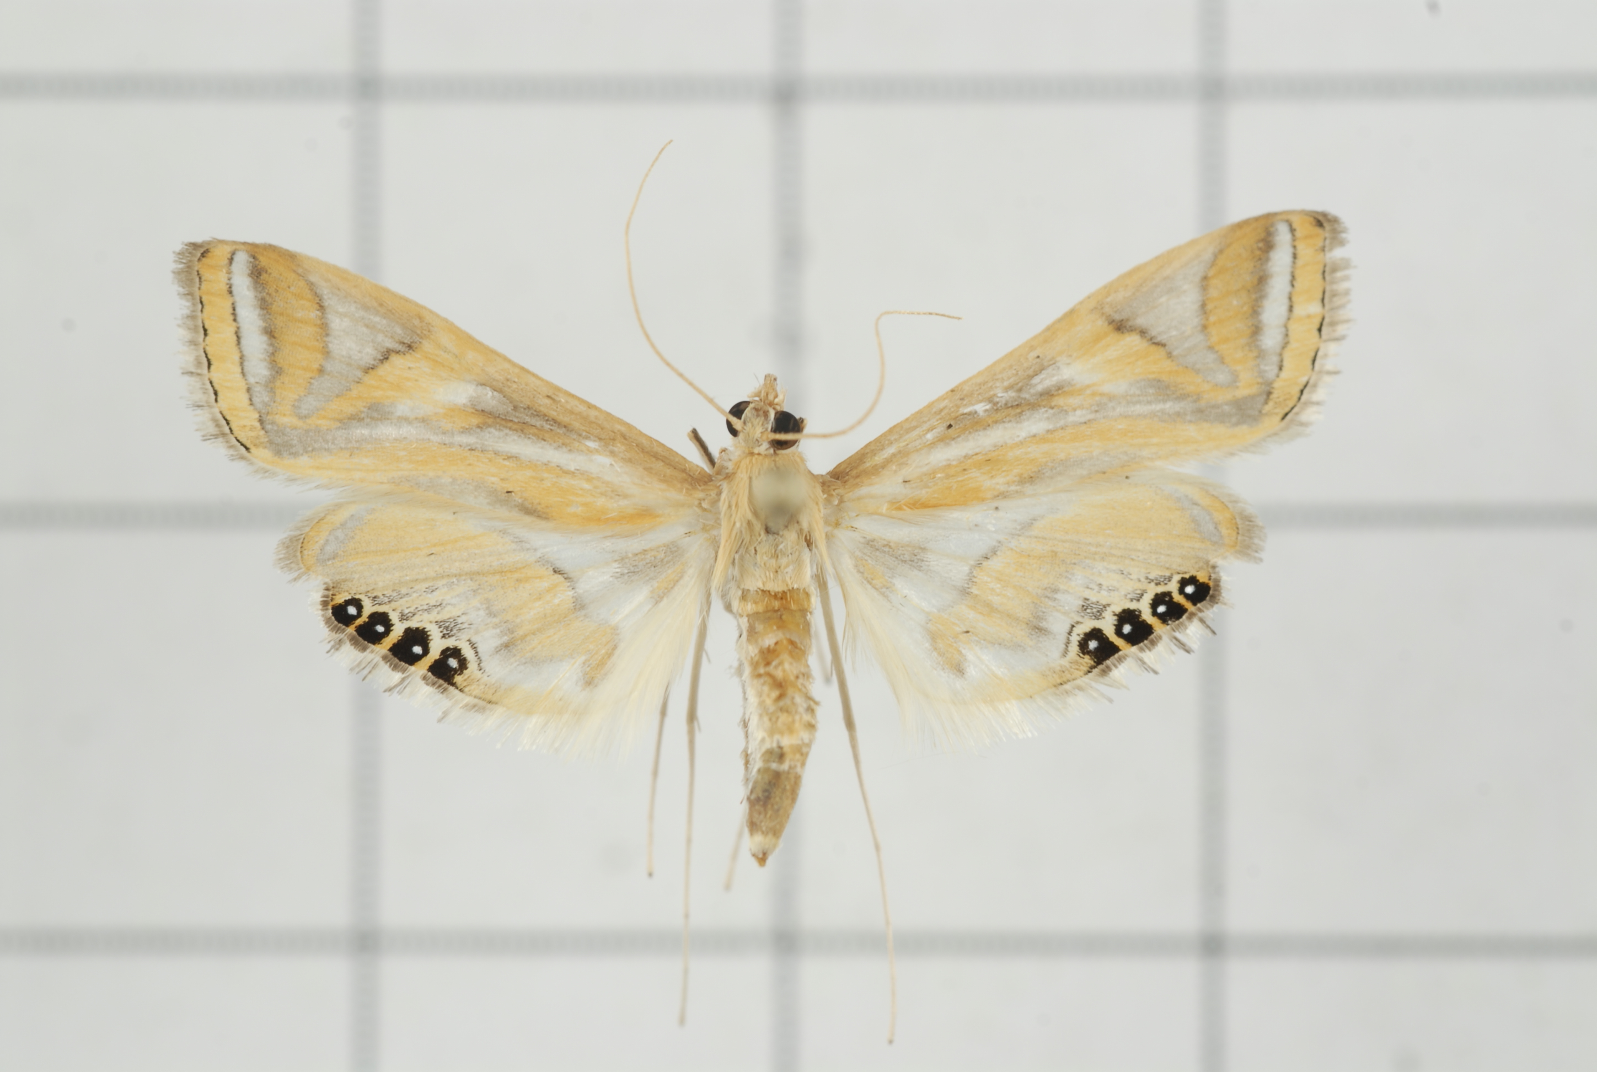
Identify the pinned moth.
Eoophyla conjunctalis
